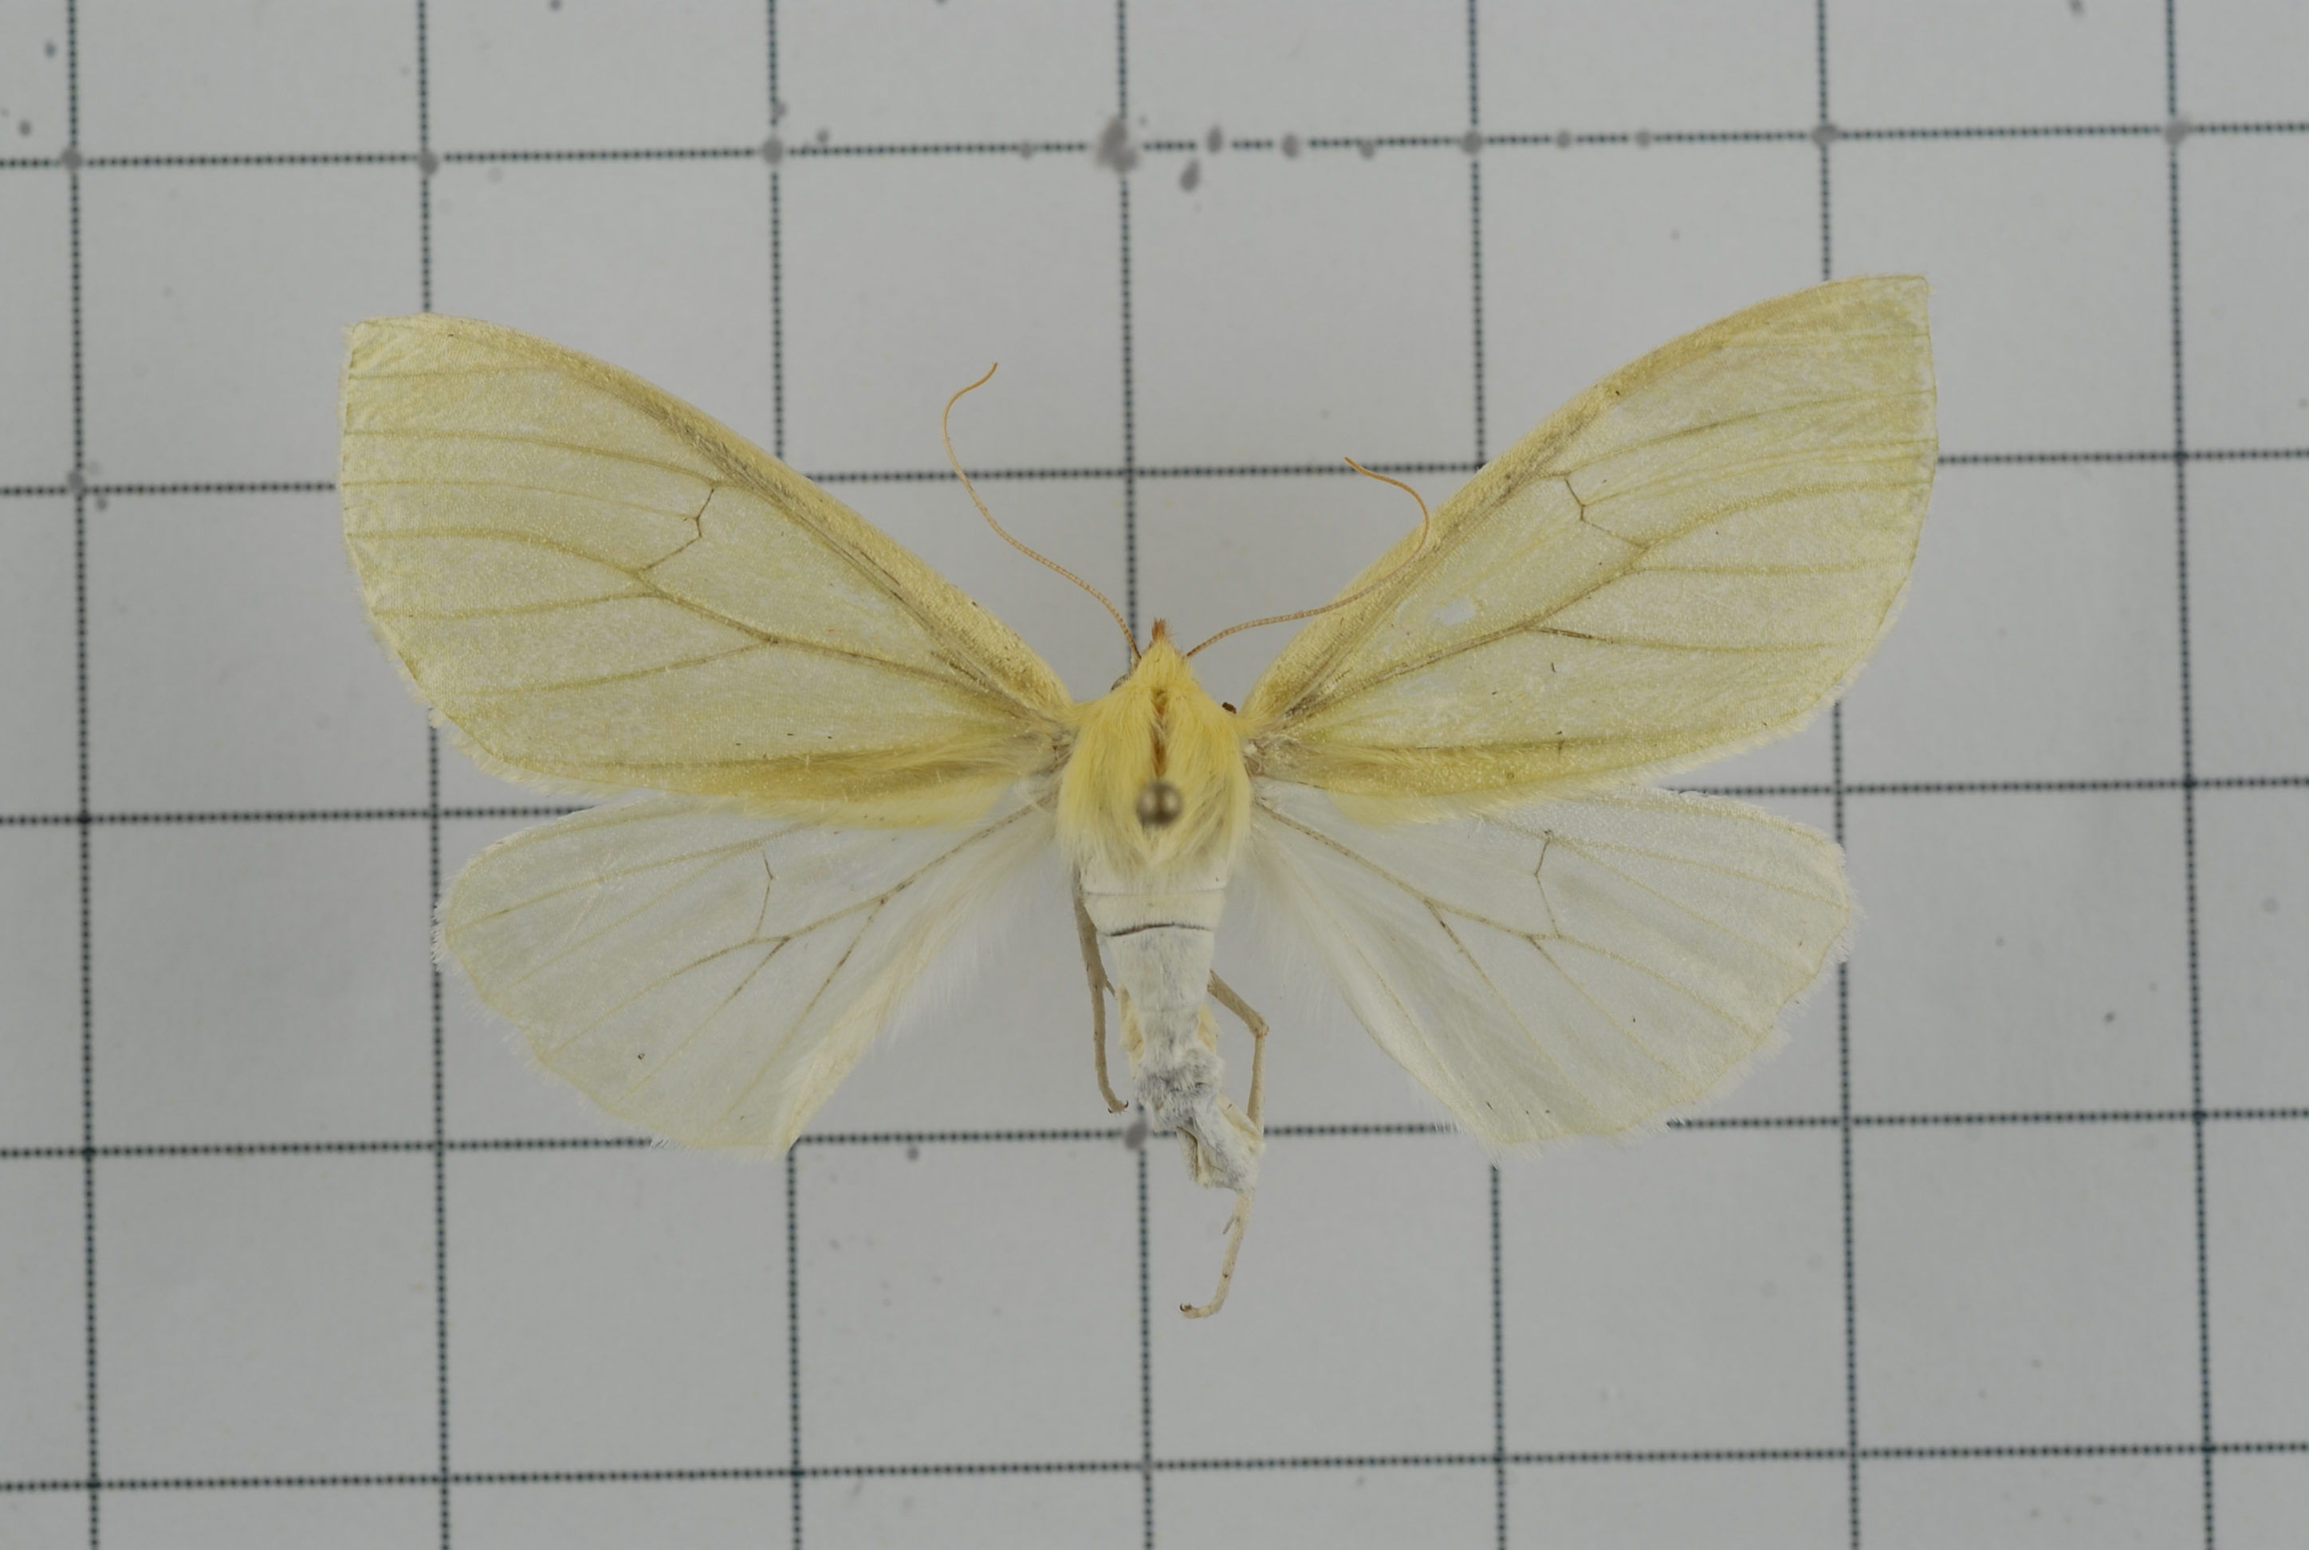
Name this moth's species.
Doratoptera lutea
